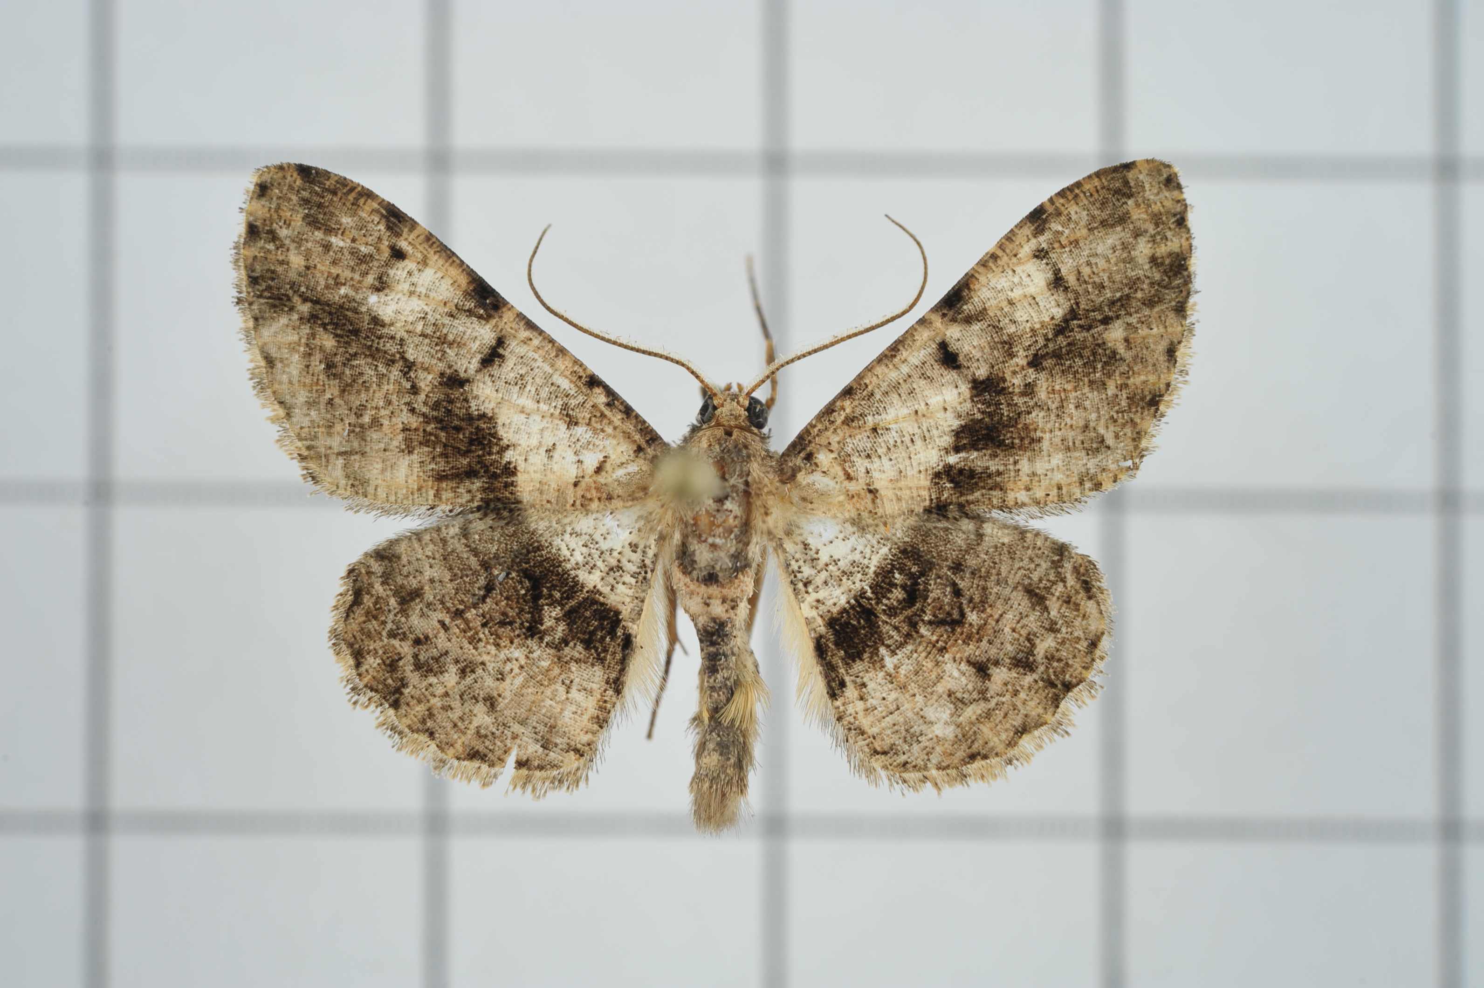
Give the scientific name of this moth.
Satoblephara owadai
